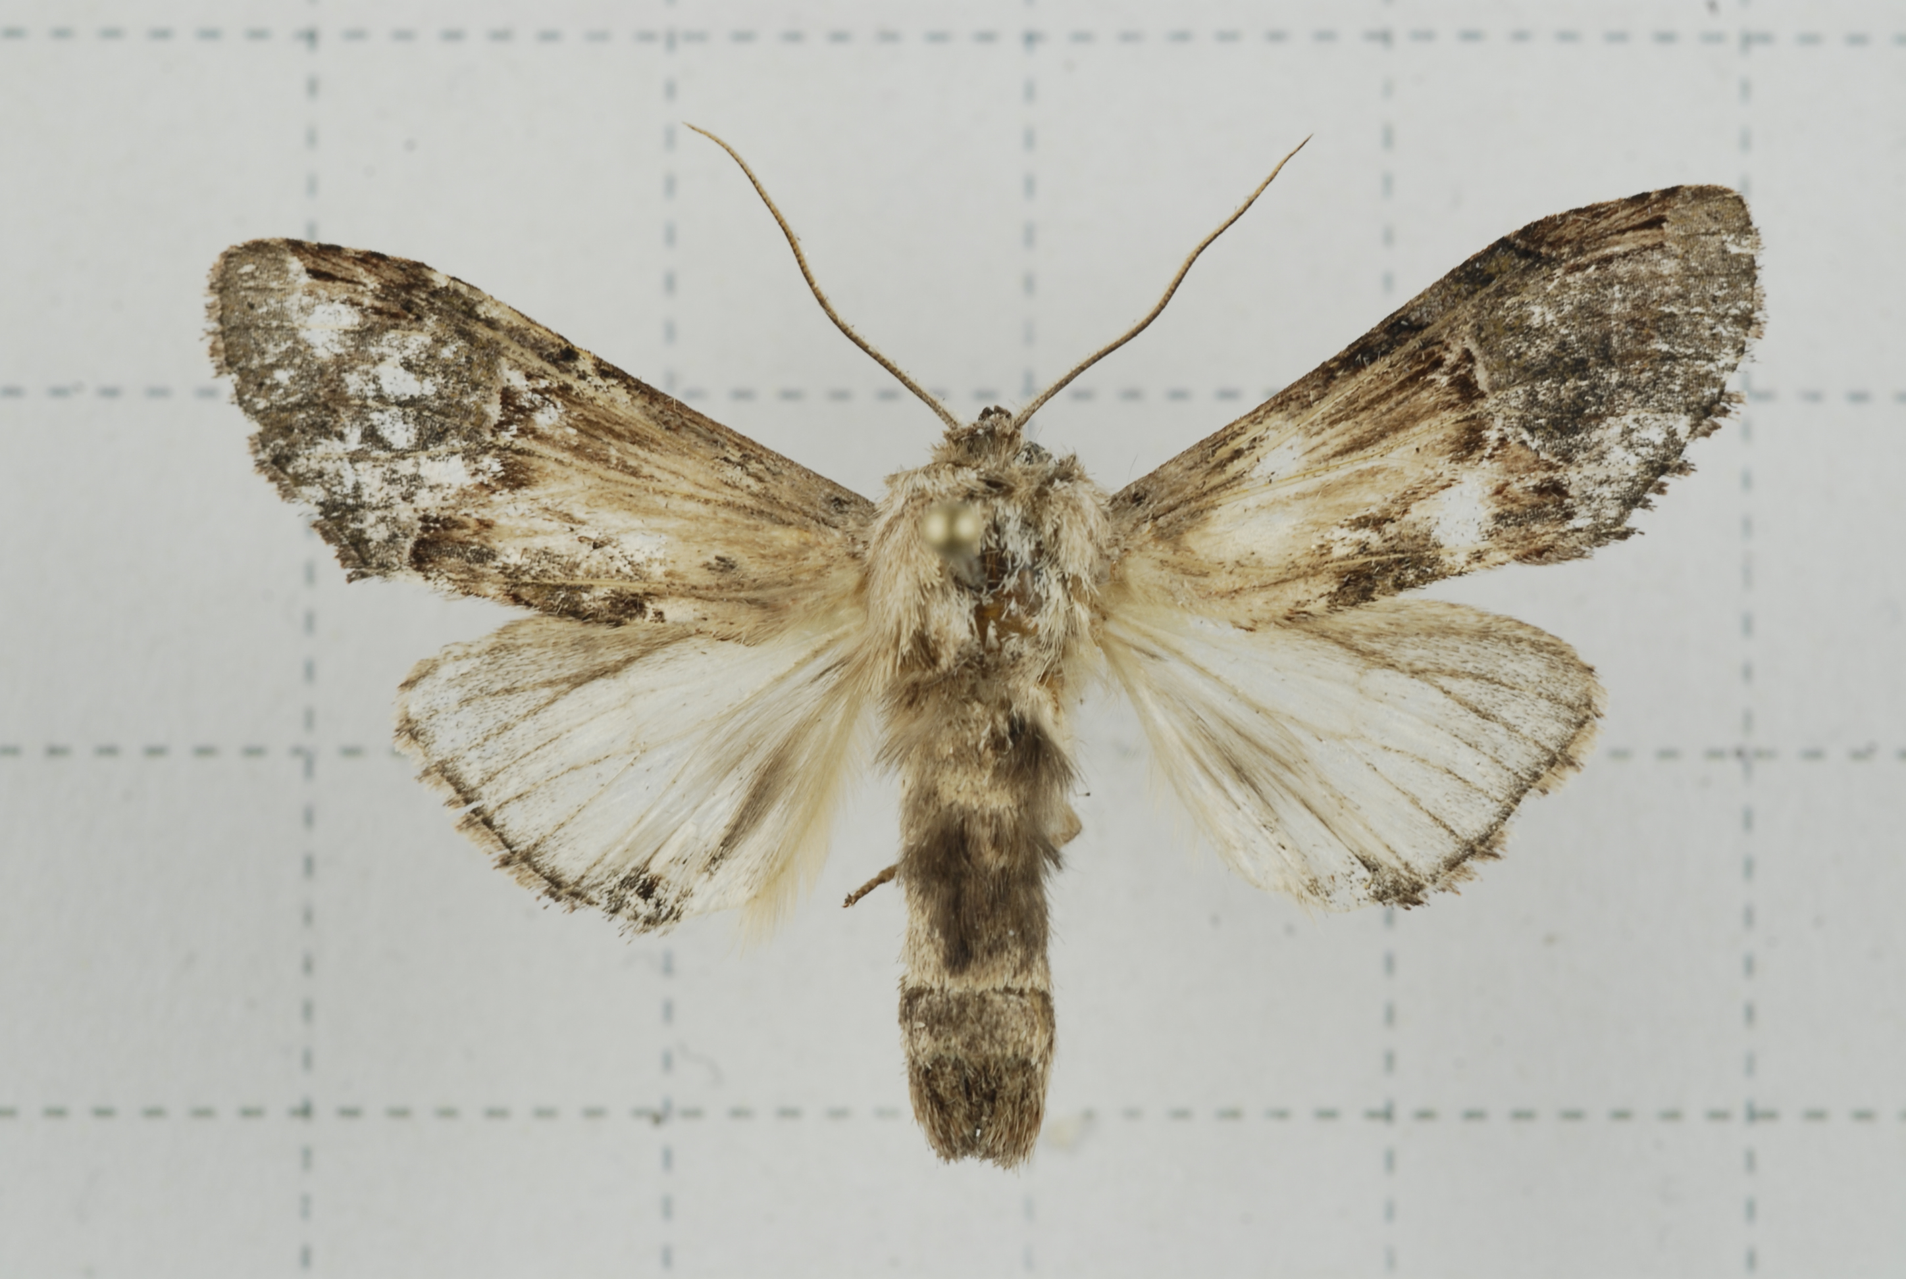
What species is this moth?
Chadisra bipartita
